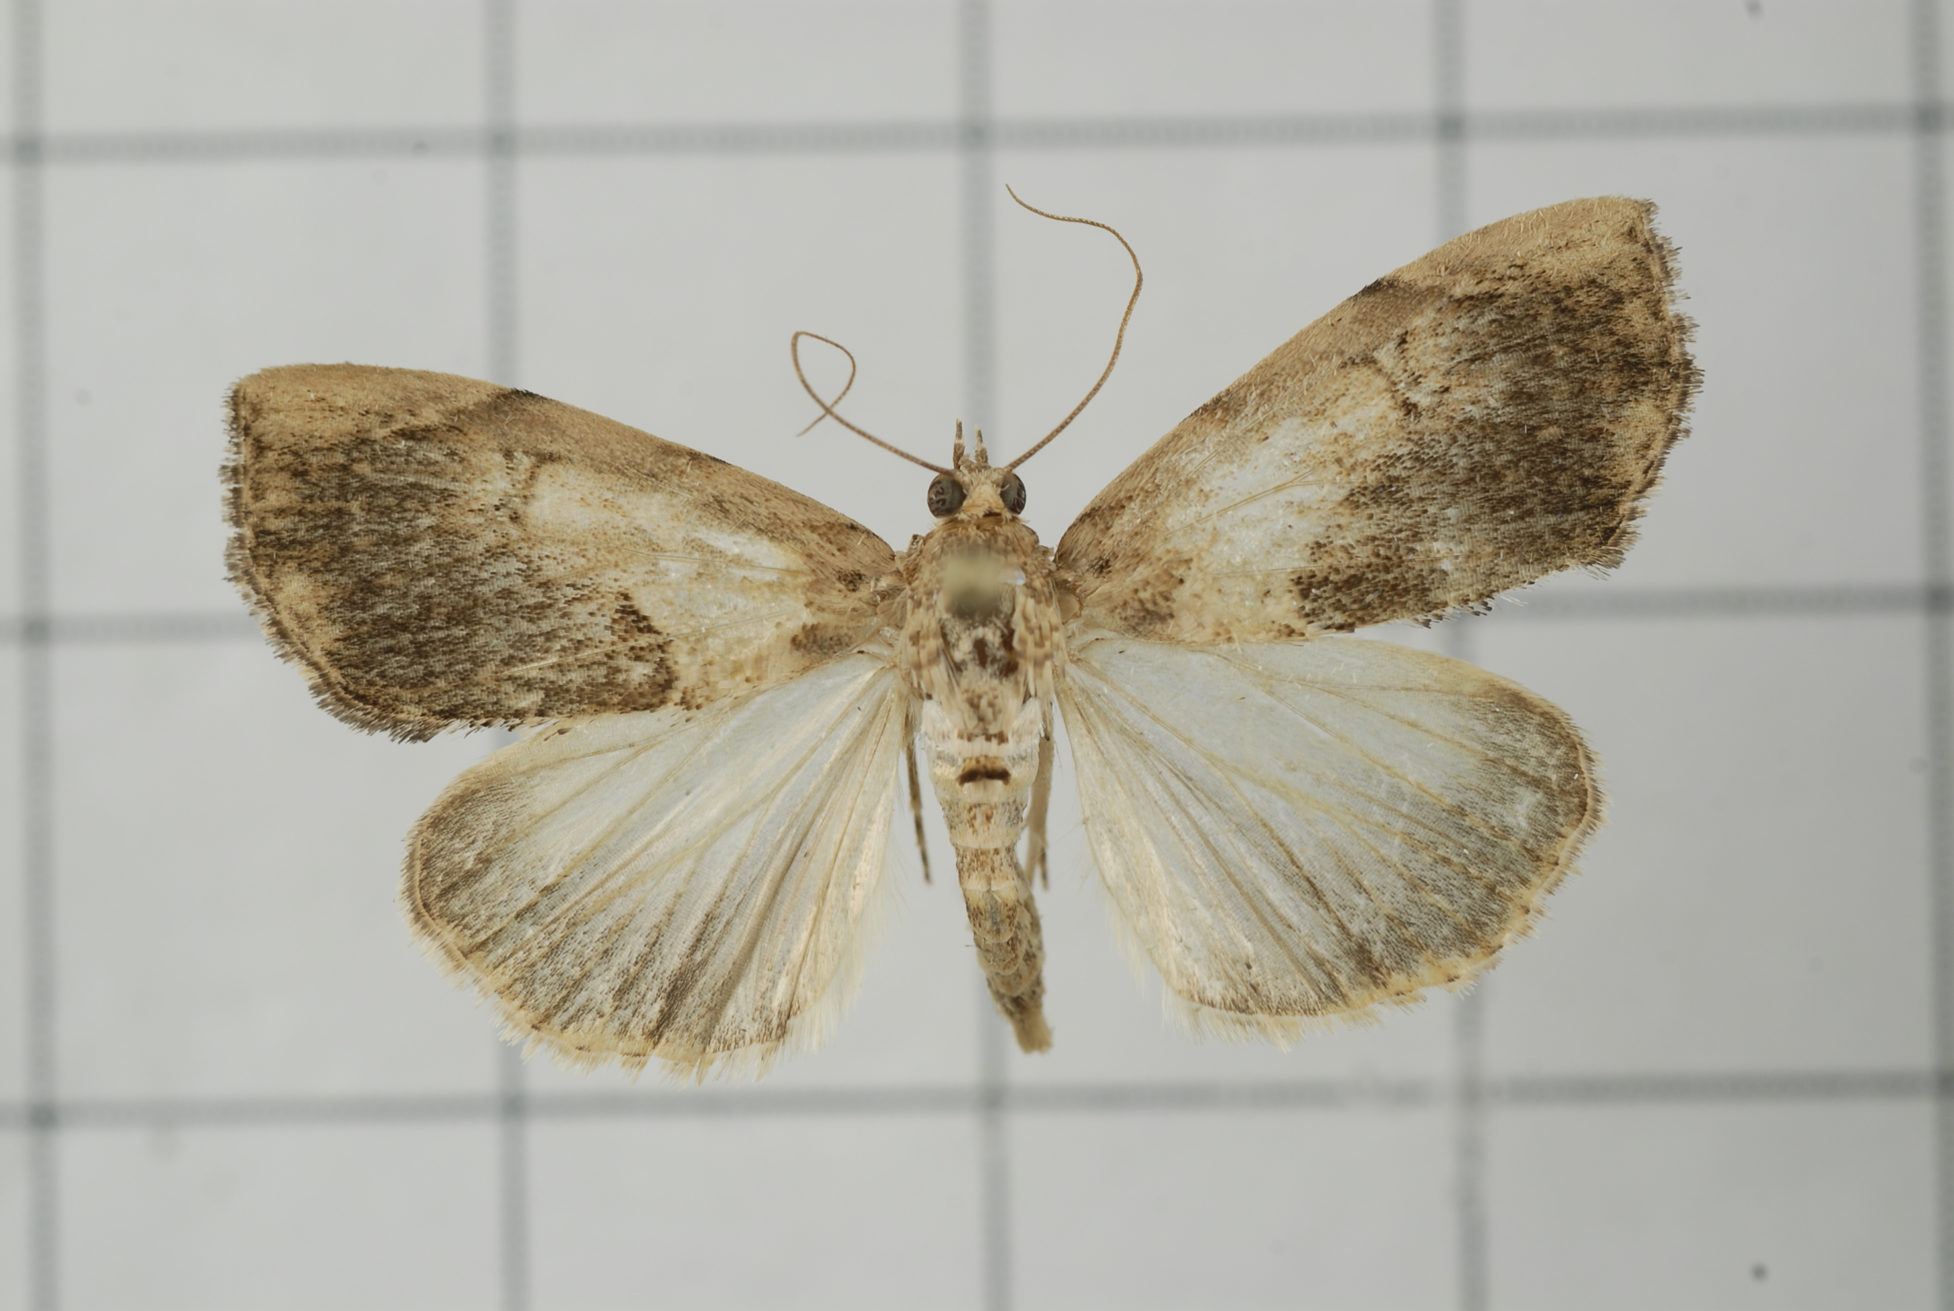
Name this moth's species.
Crocidolomia subhirsutalis
